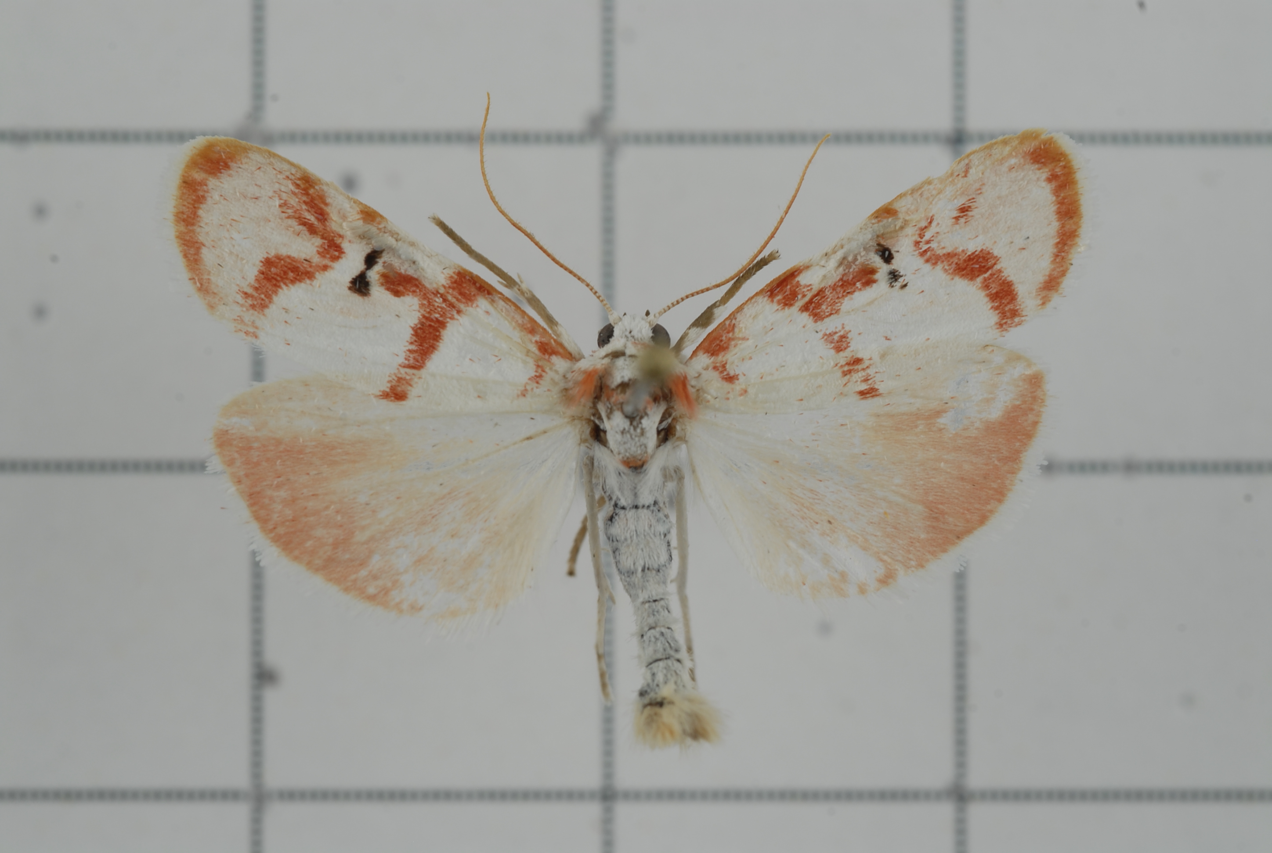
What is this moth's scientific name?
Cyana hamata hamata
